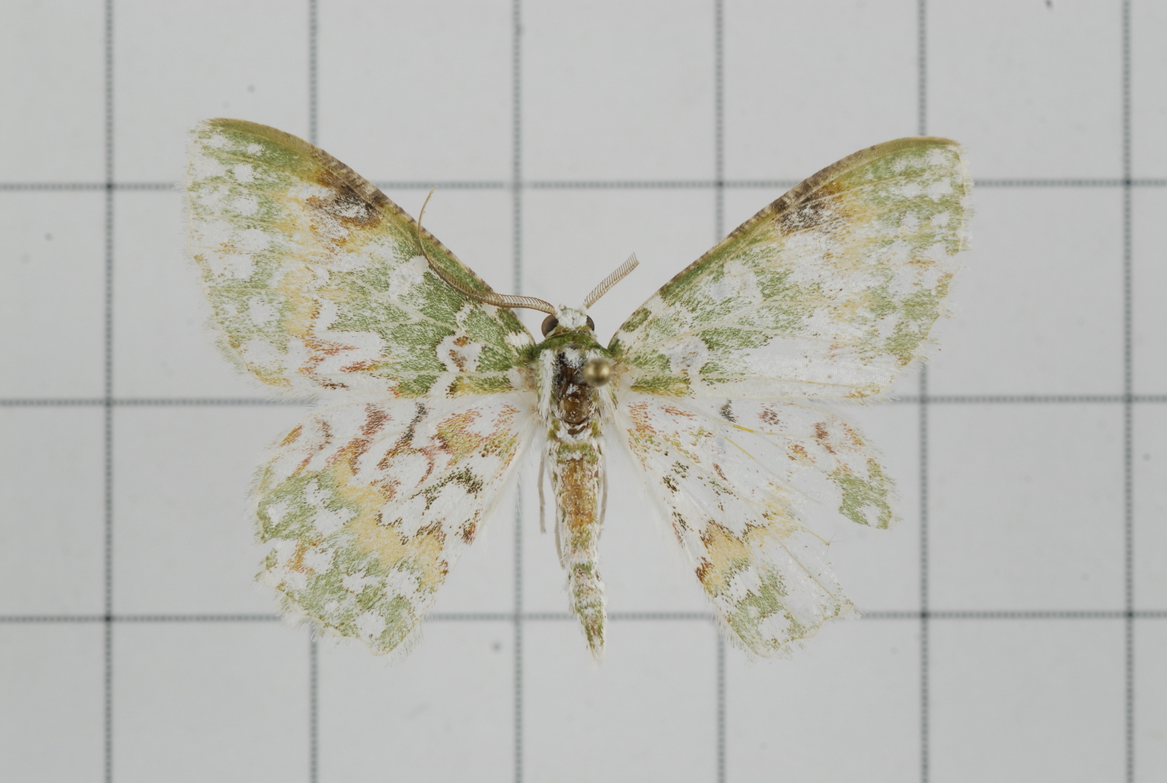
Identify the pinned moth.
Eucyclodes aphrodite
